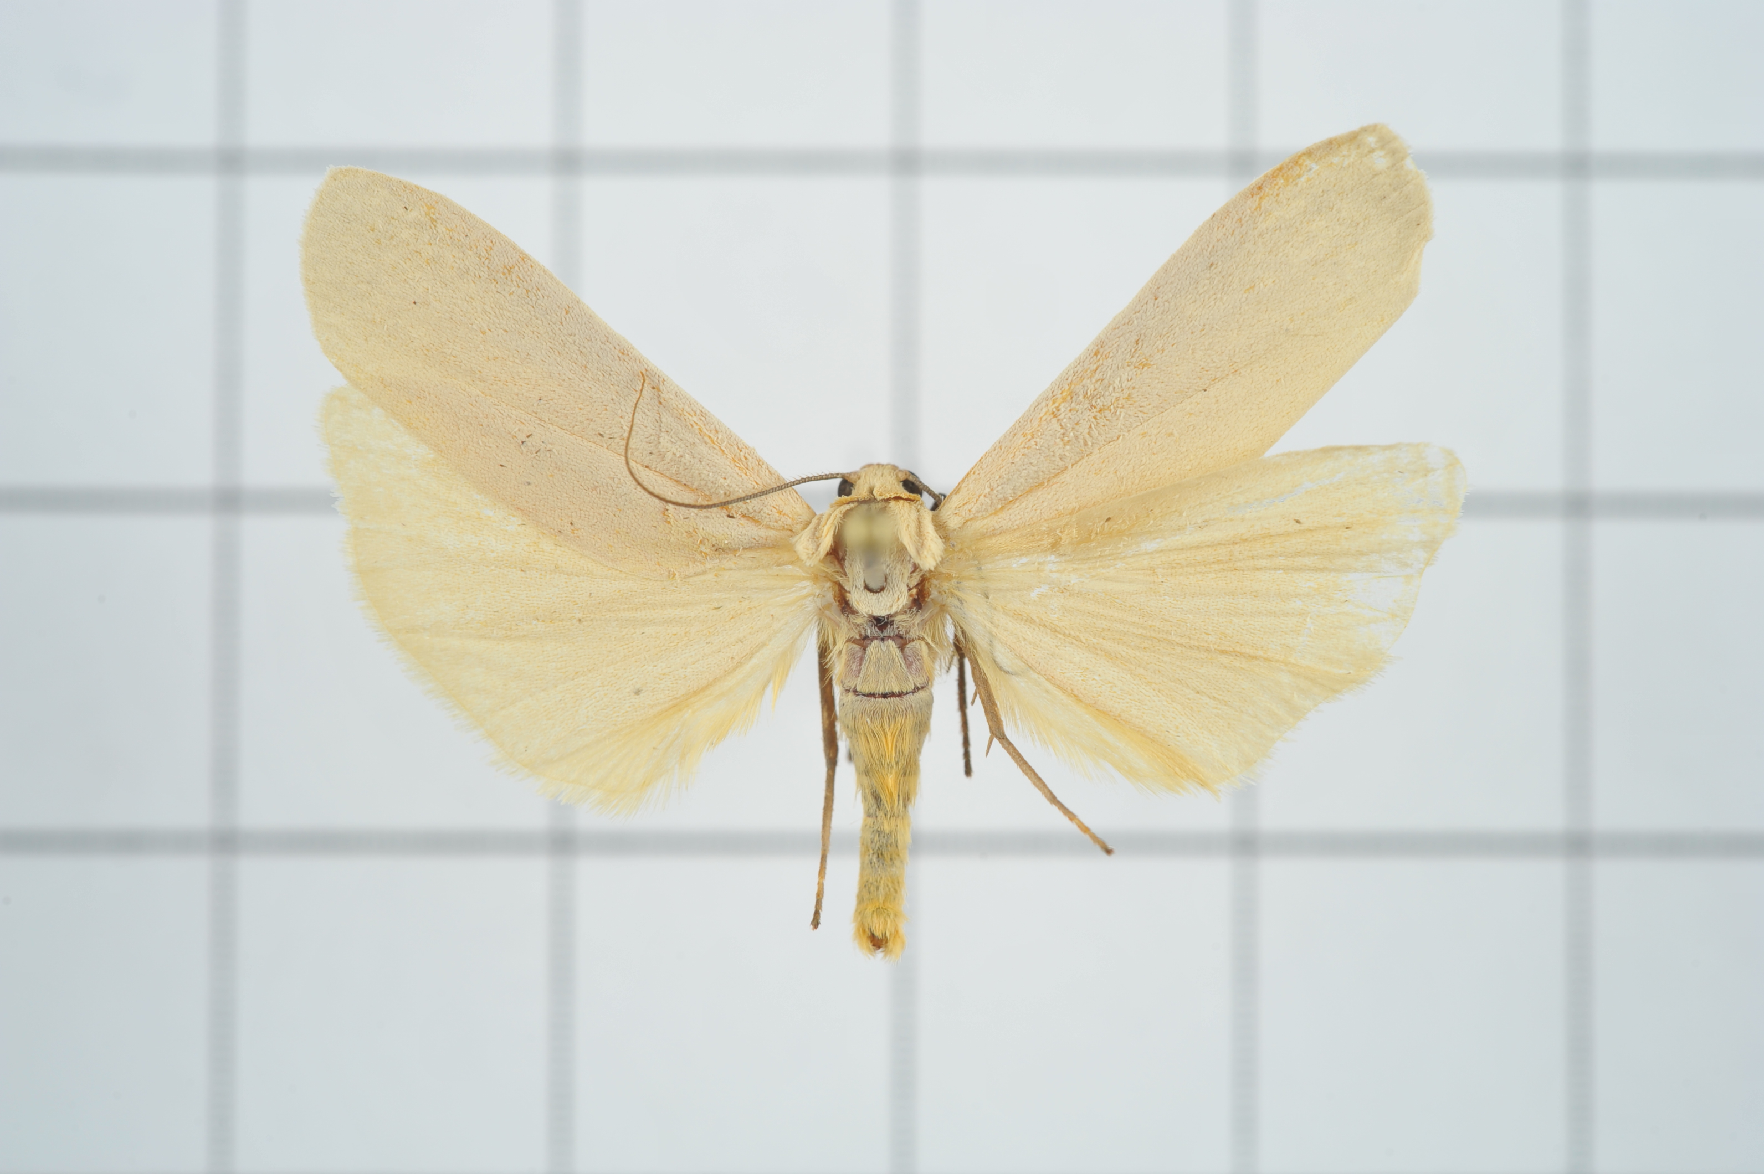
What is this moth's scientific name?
Eilema ranrunensis
